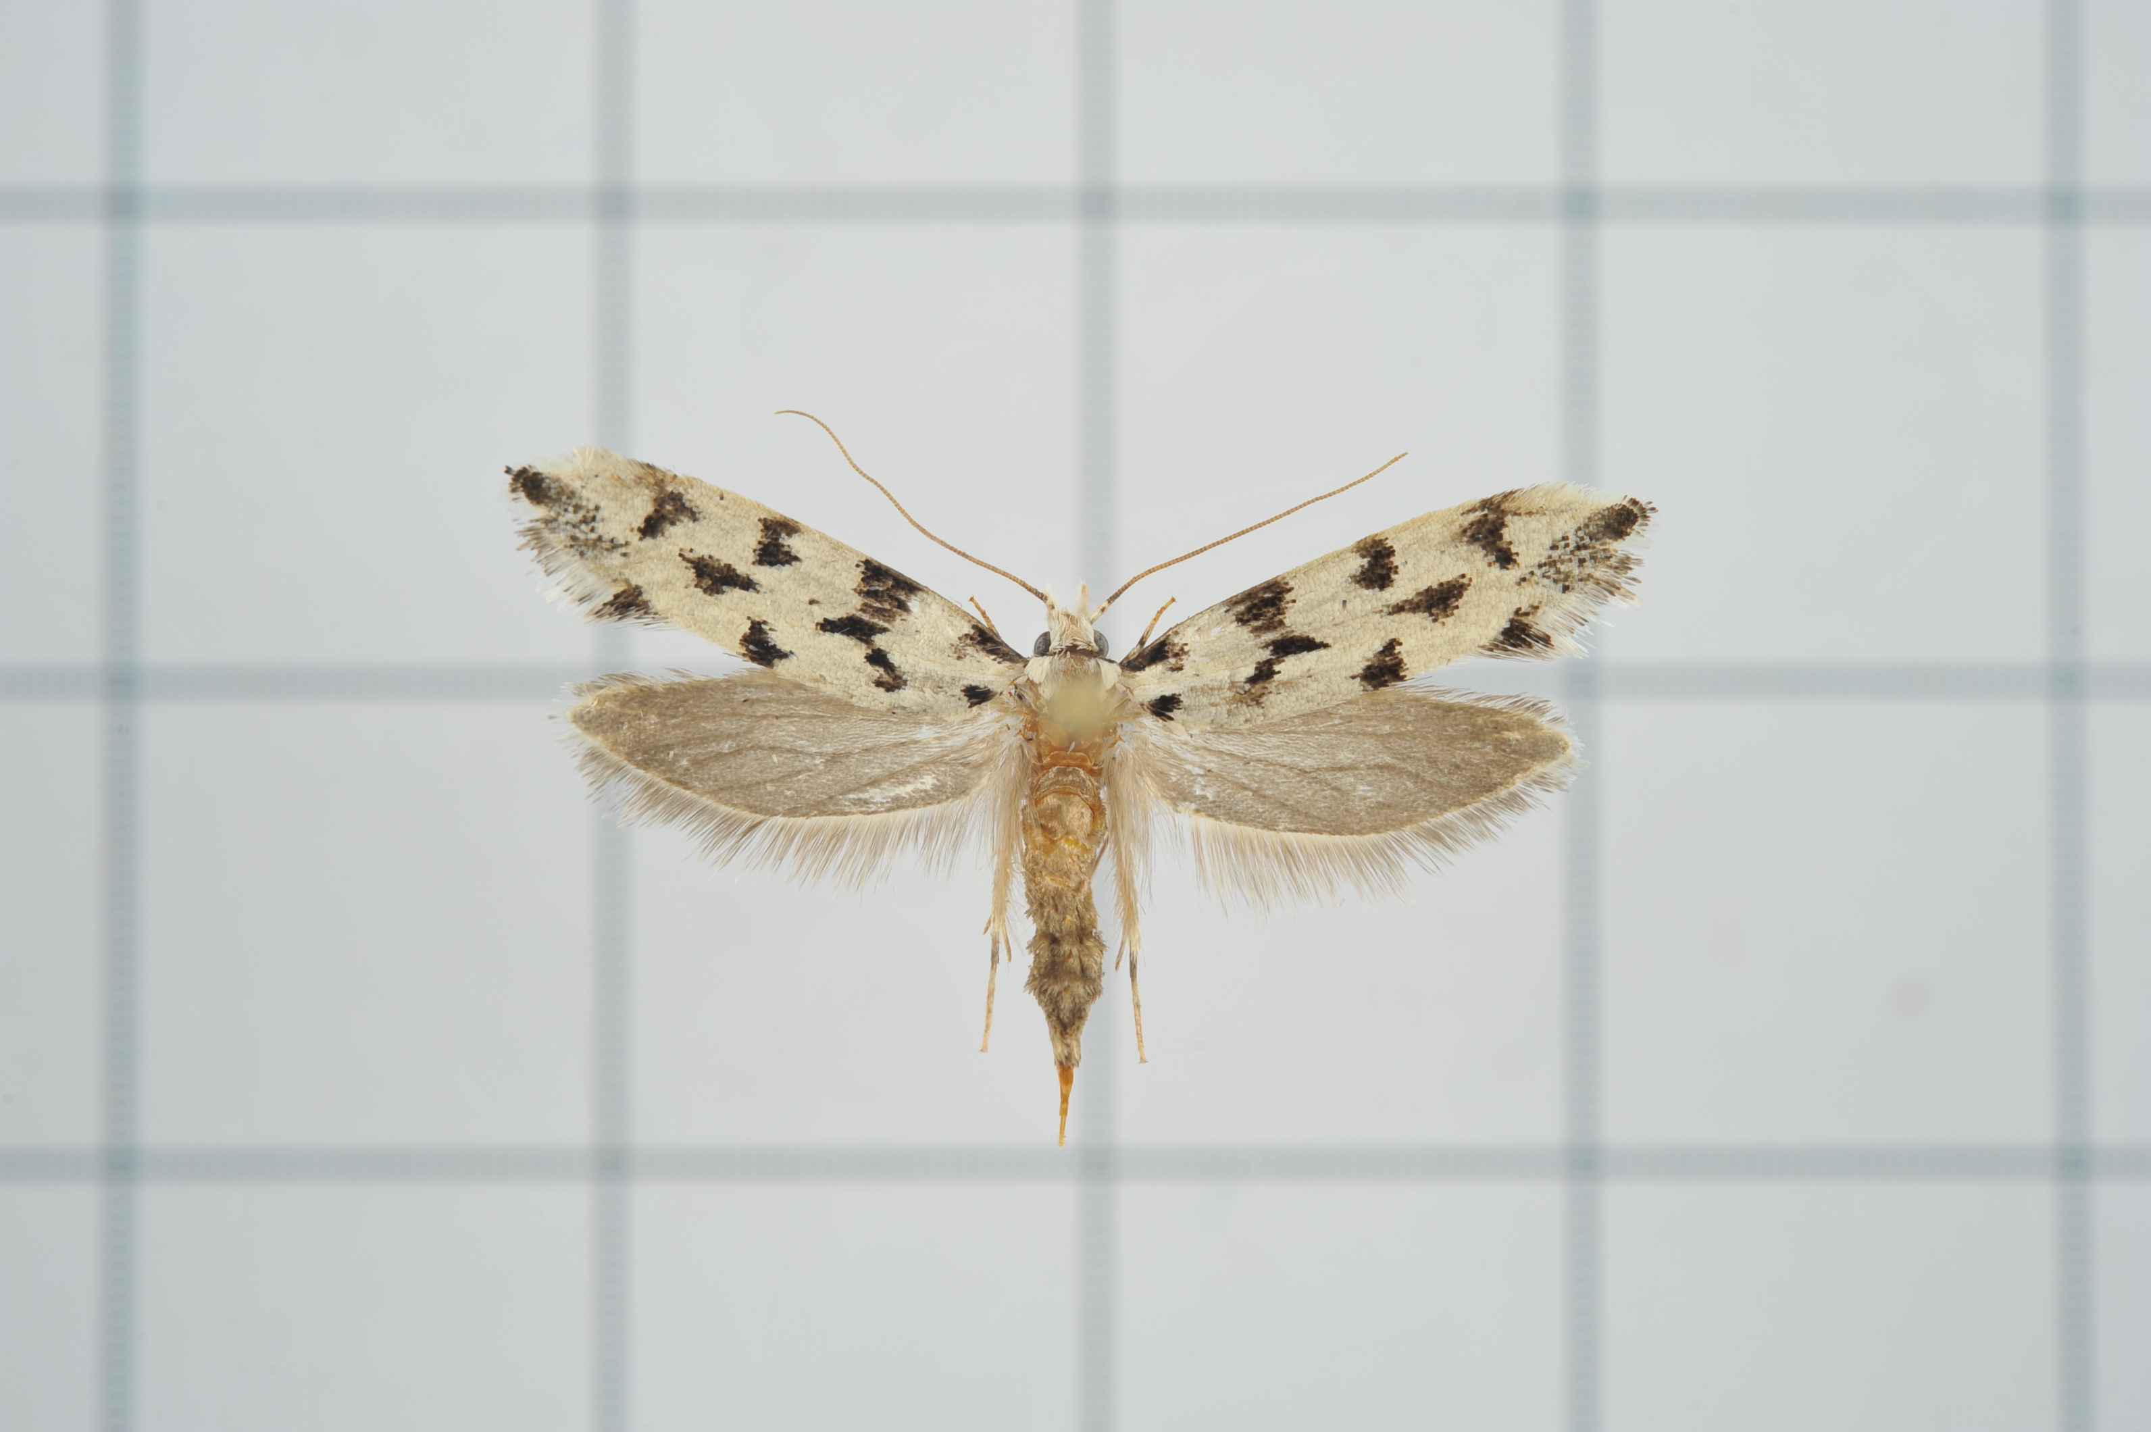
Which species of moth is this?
Erechthias simulans
